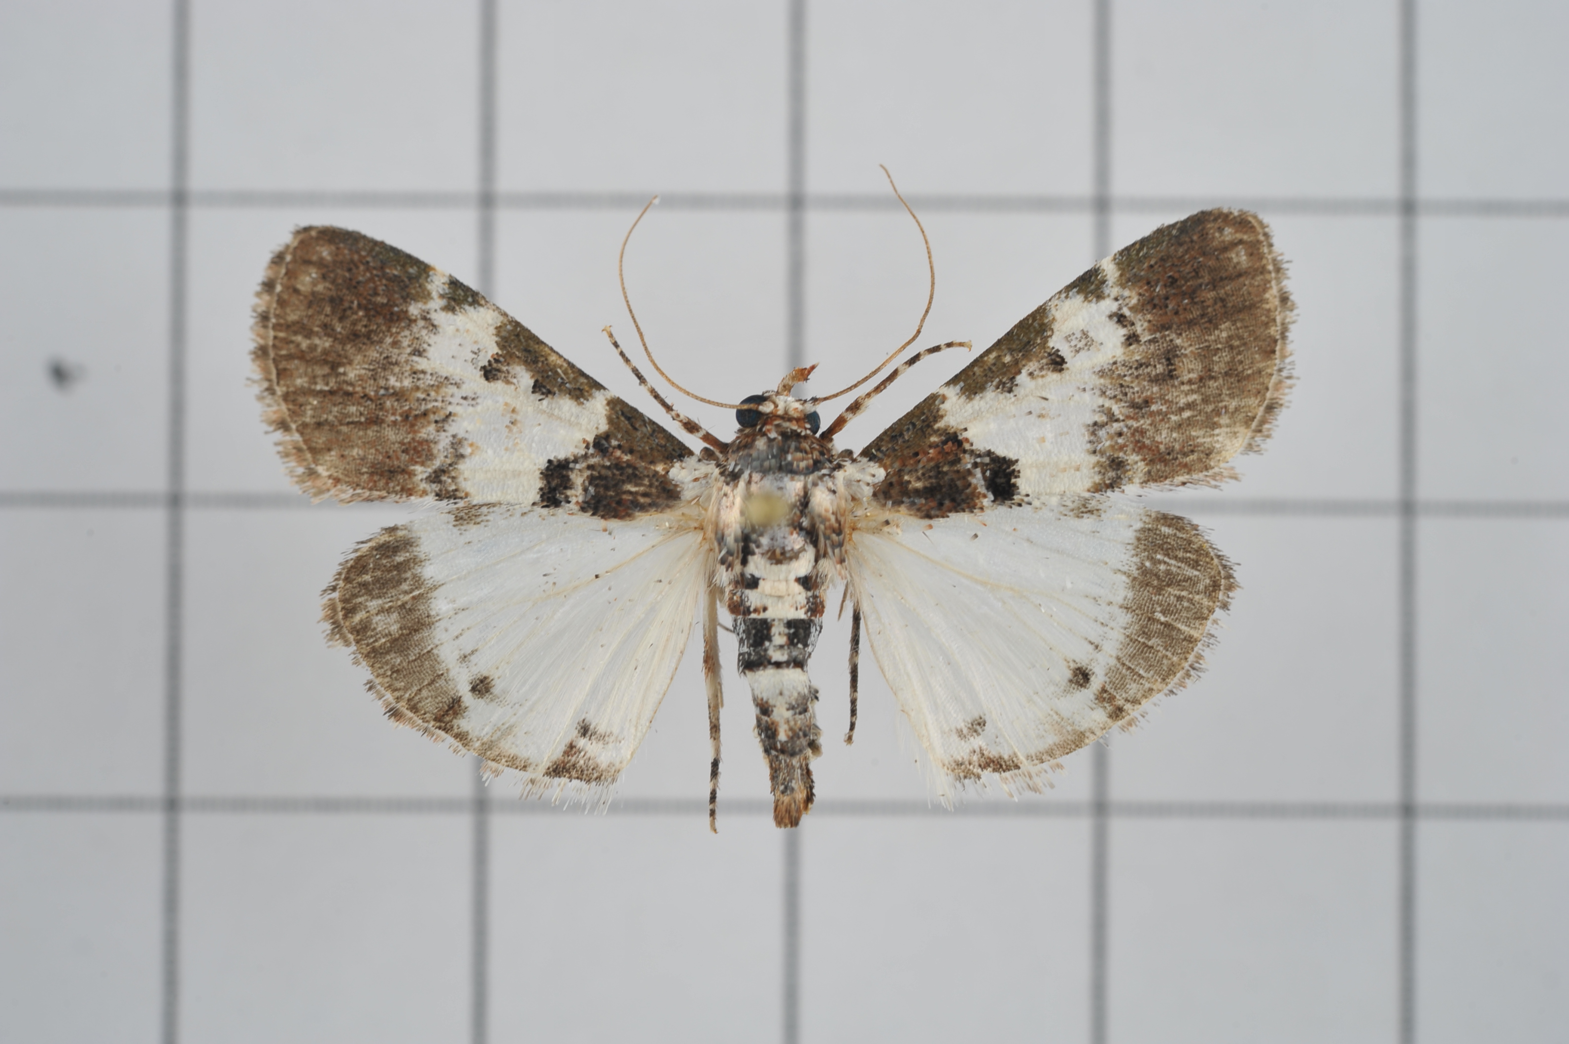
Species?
Termioptycha margarita
